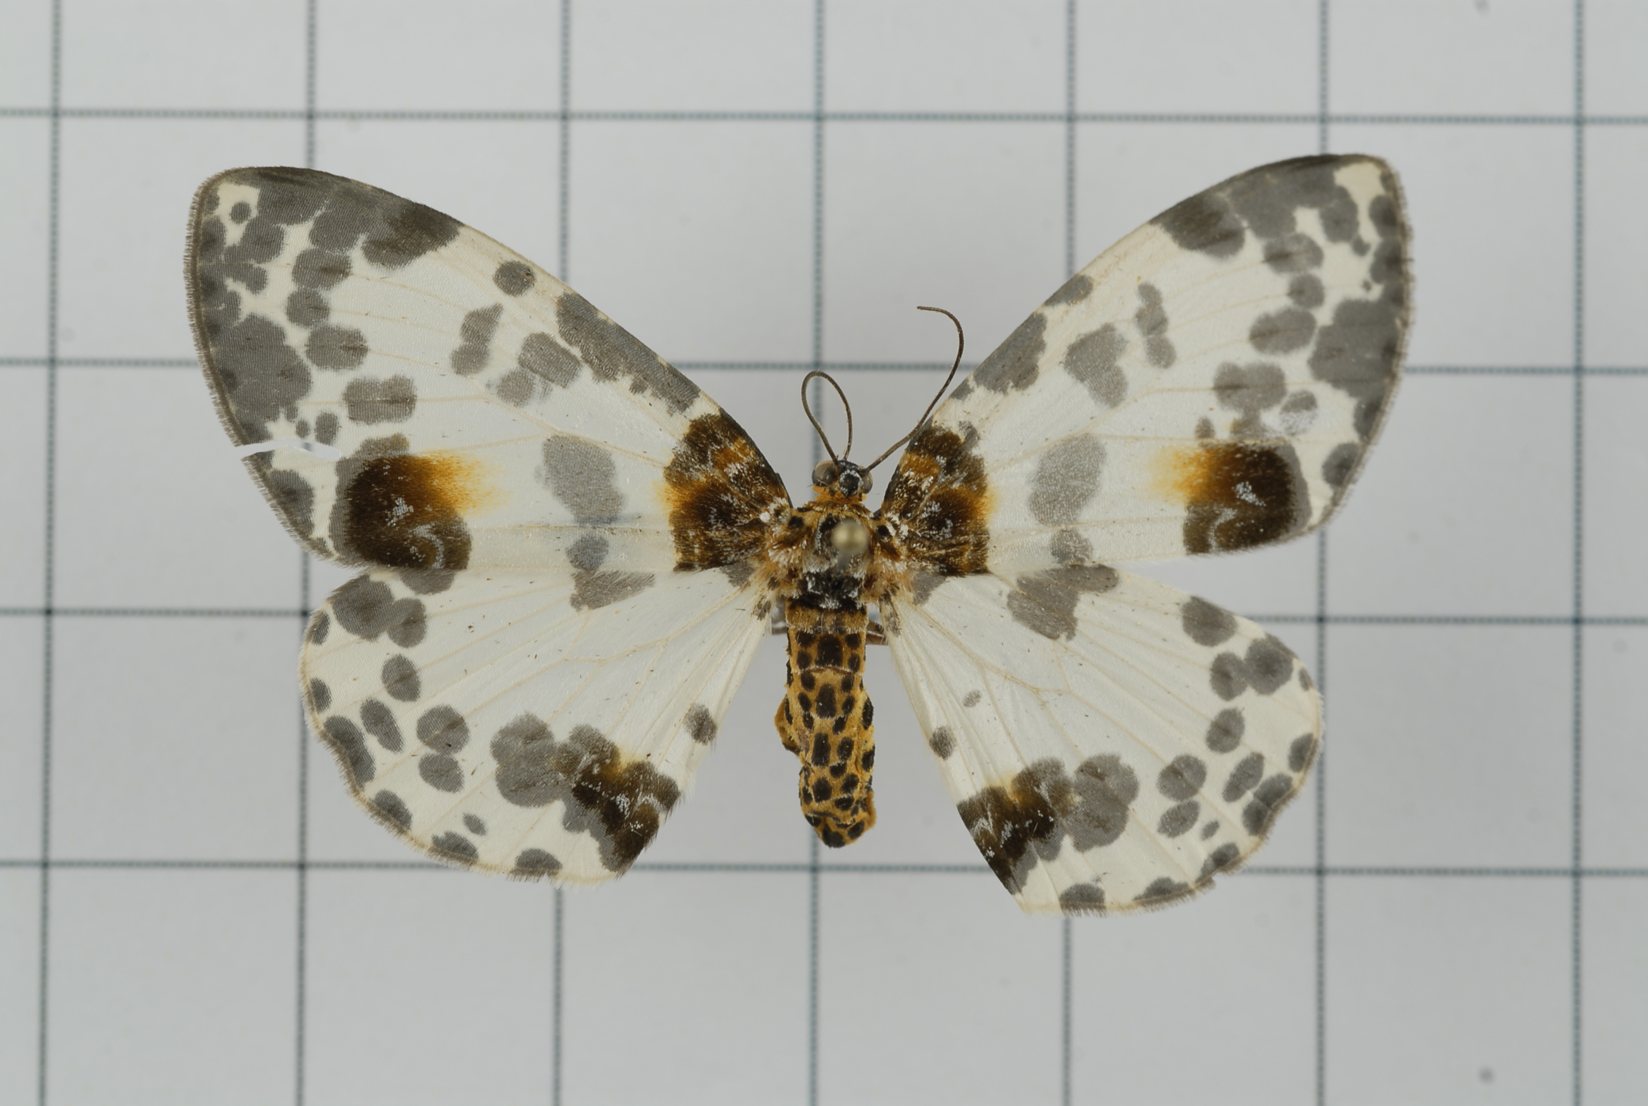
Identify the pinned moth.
Abraxas formosilluminata
